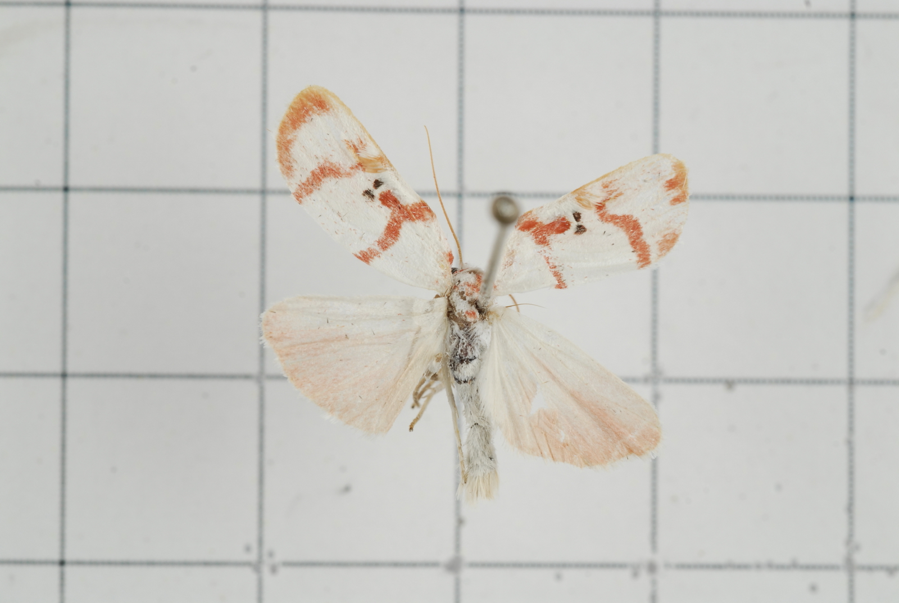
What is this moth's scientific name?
Cyana hamata hamata
